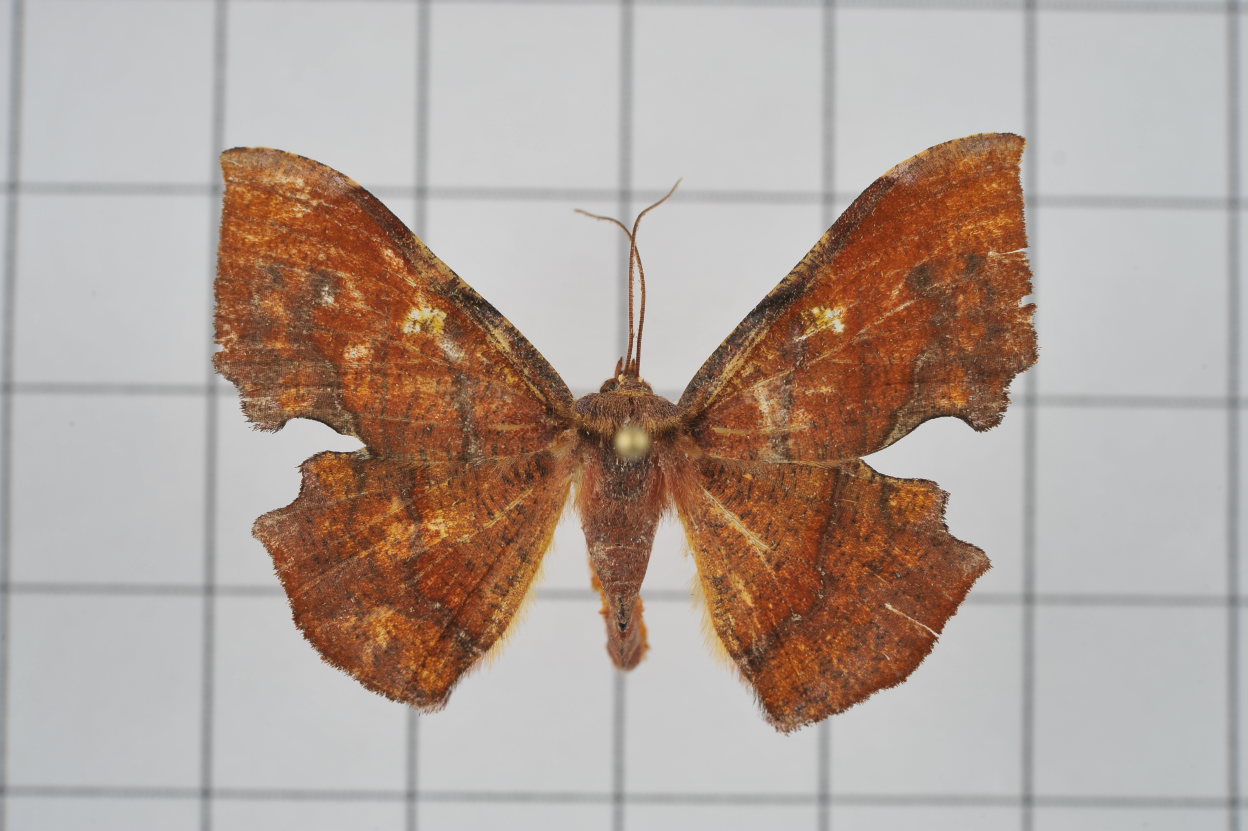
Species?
Fascellina chromataria
